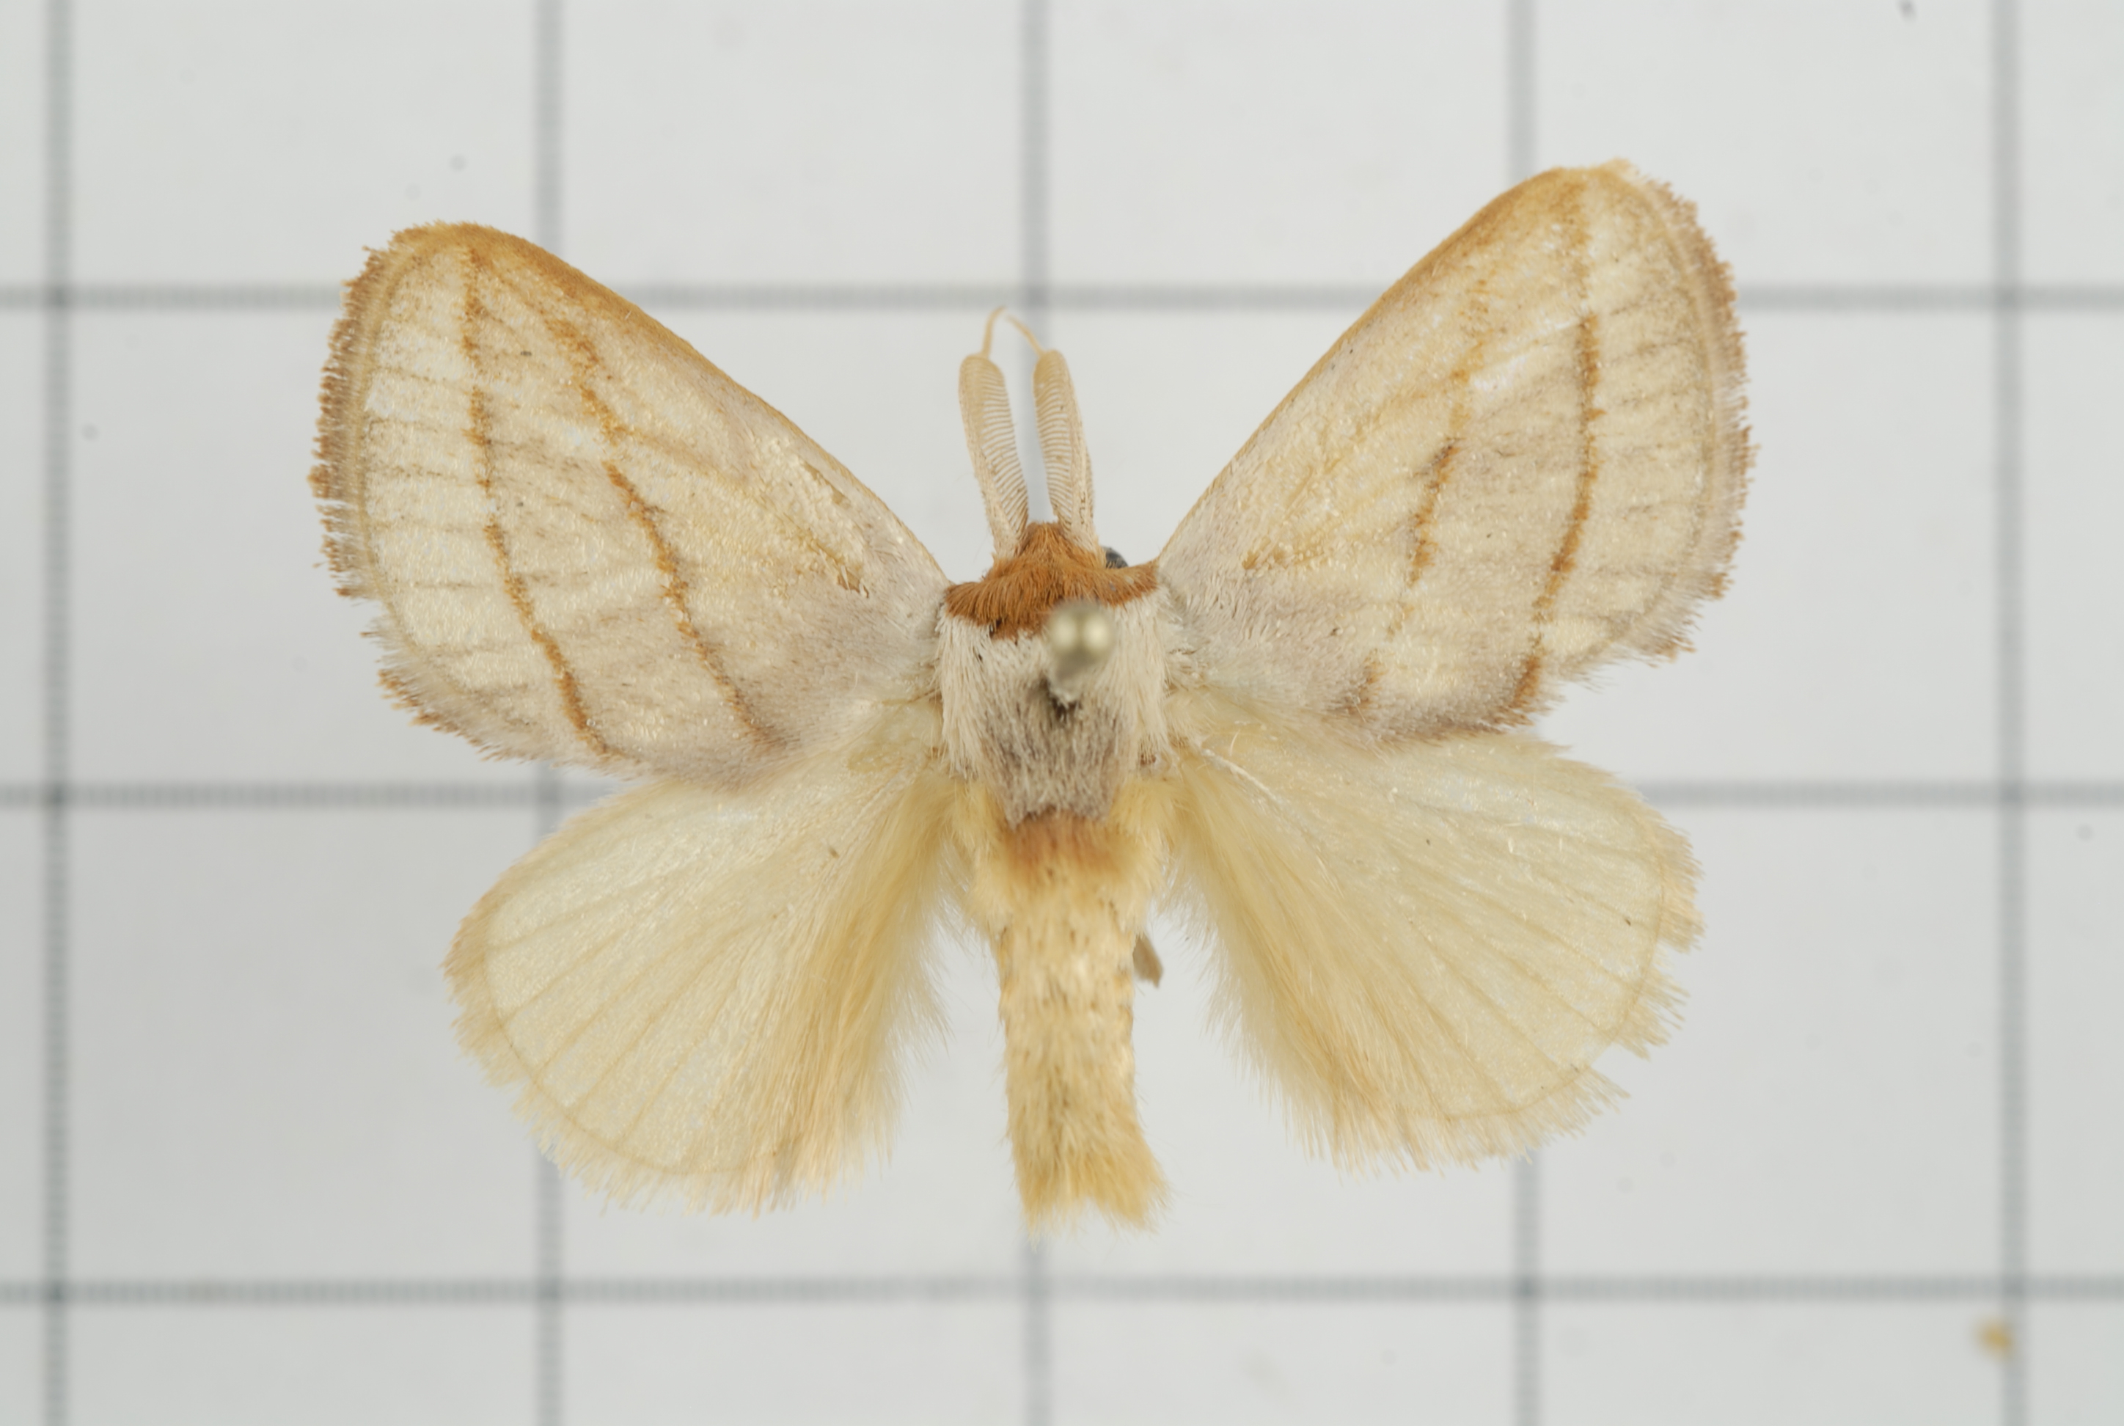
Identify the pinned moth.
Cania heppneri
